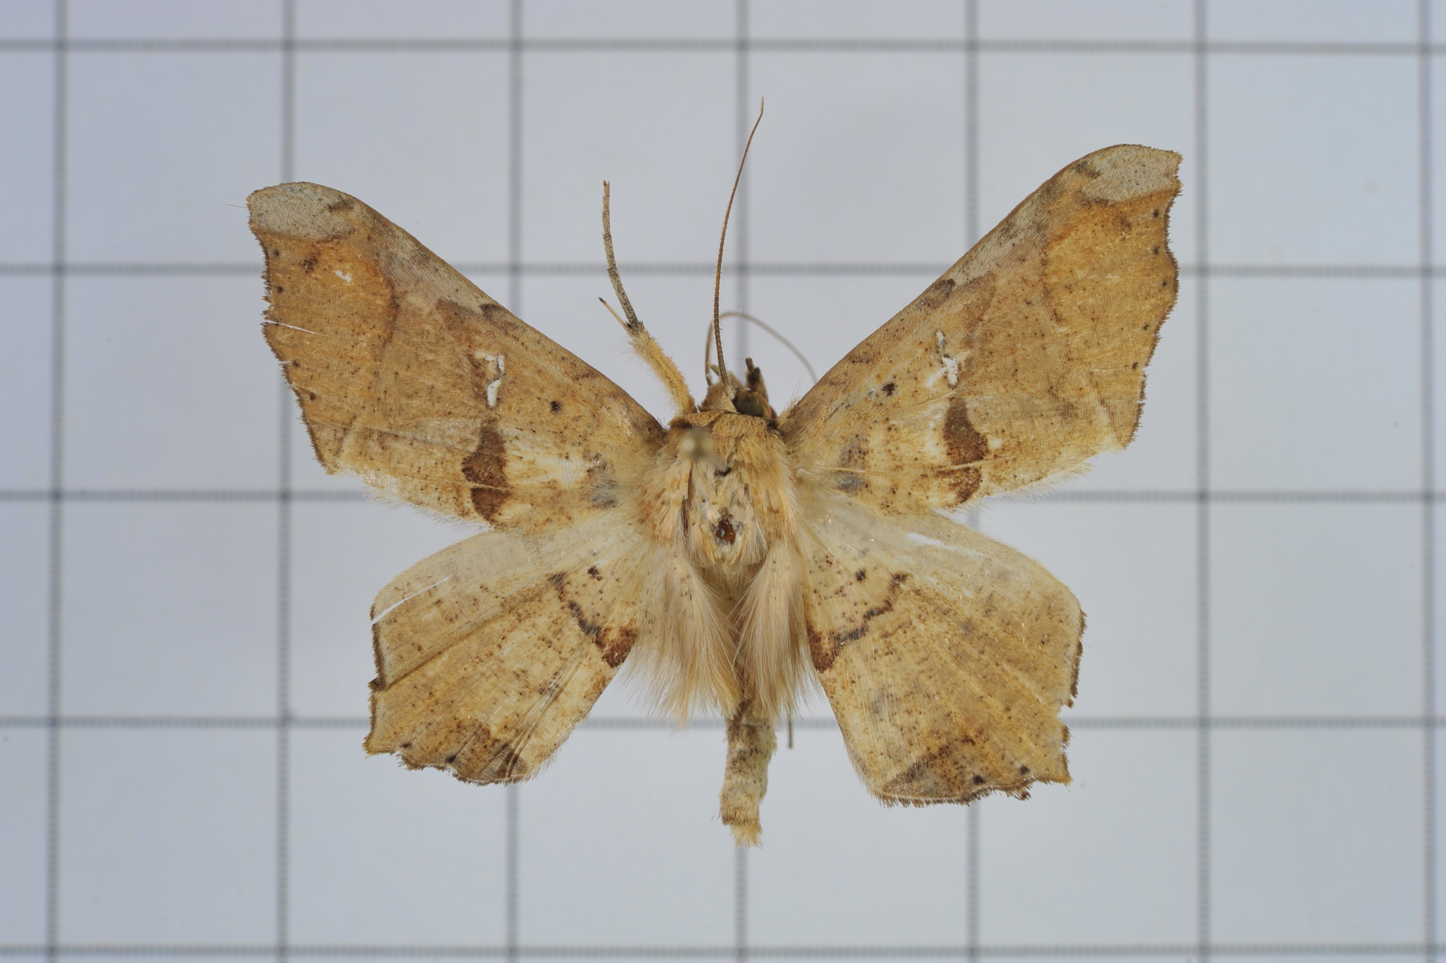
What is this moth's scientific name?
Semiothisops macariata
